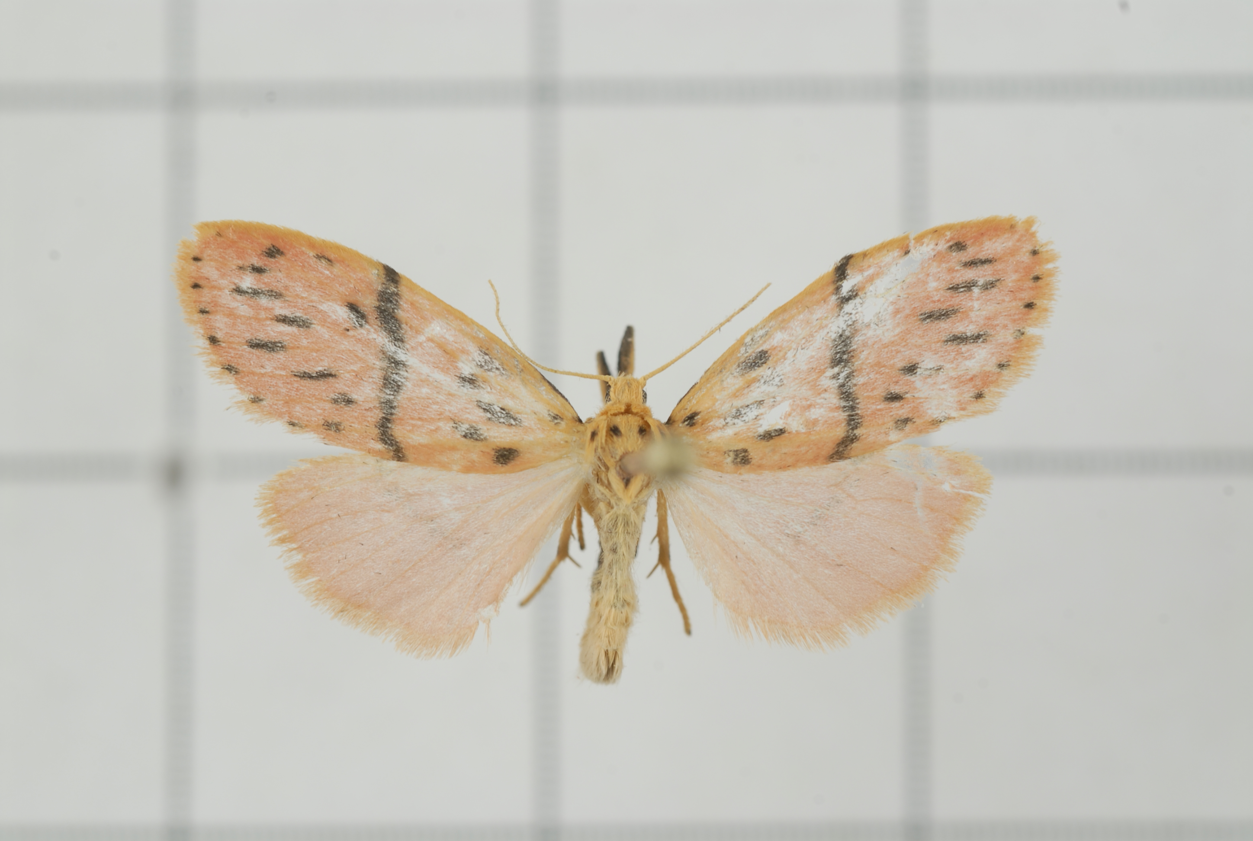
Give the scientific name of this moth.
Miltochrista arcuata
